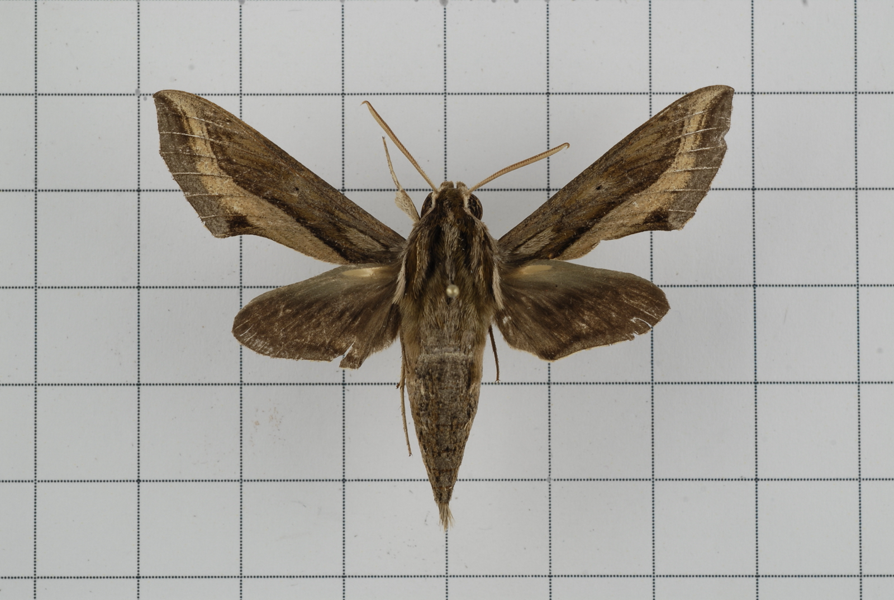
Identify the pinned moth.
Hippotion velox
